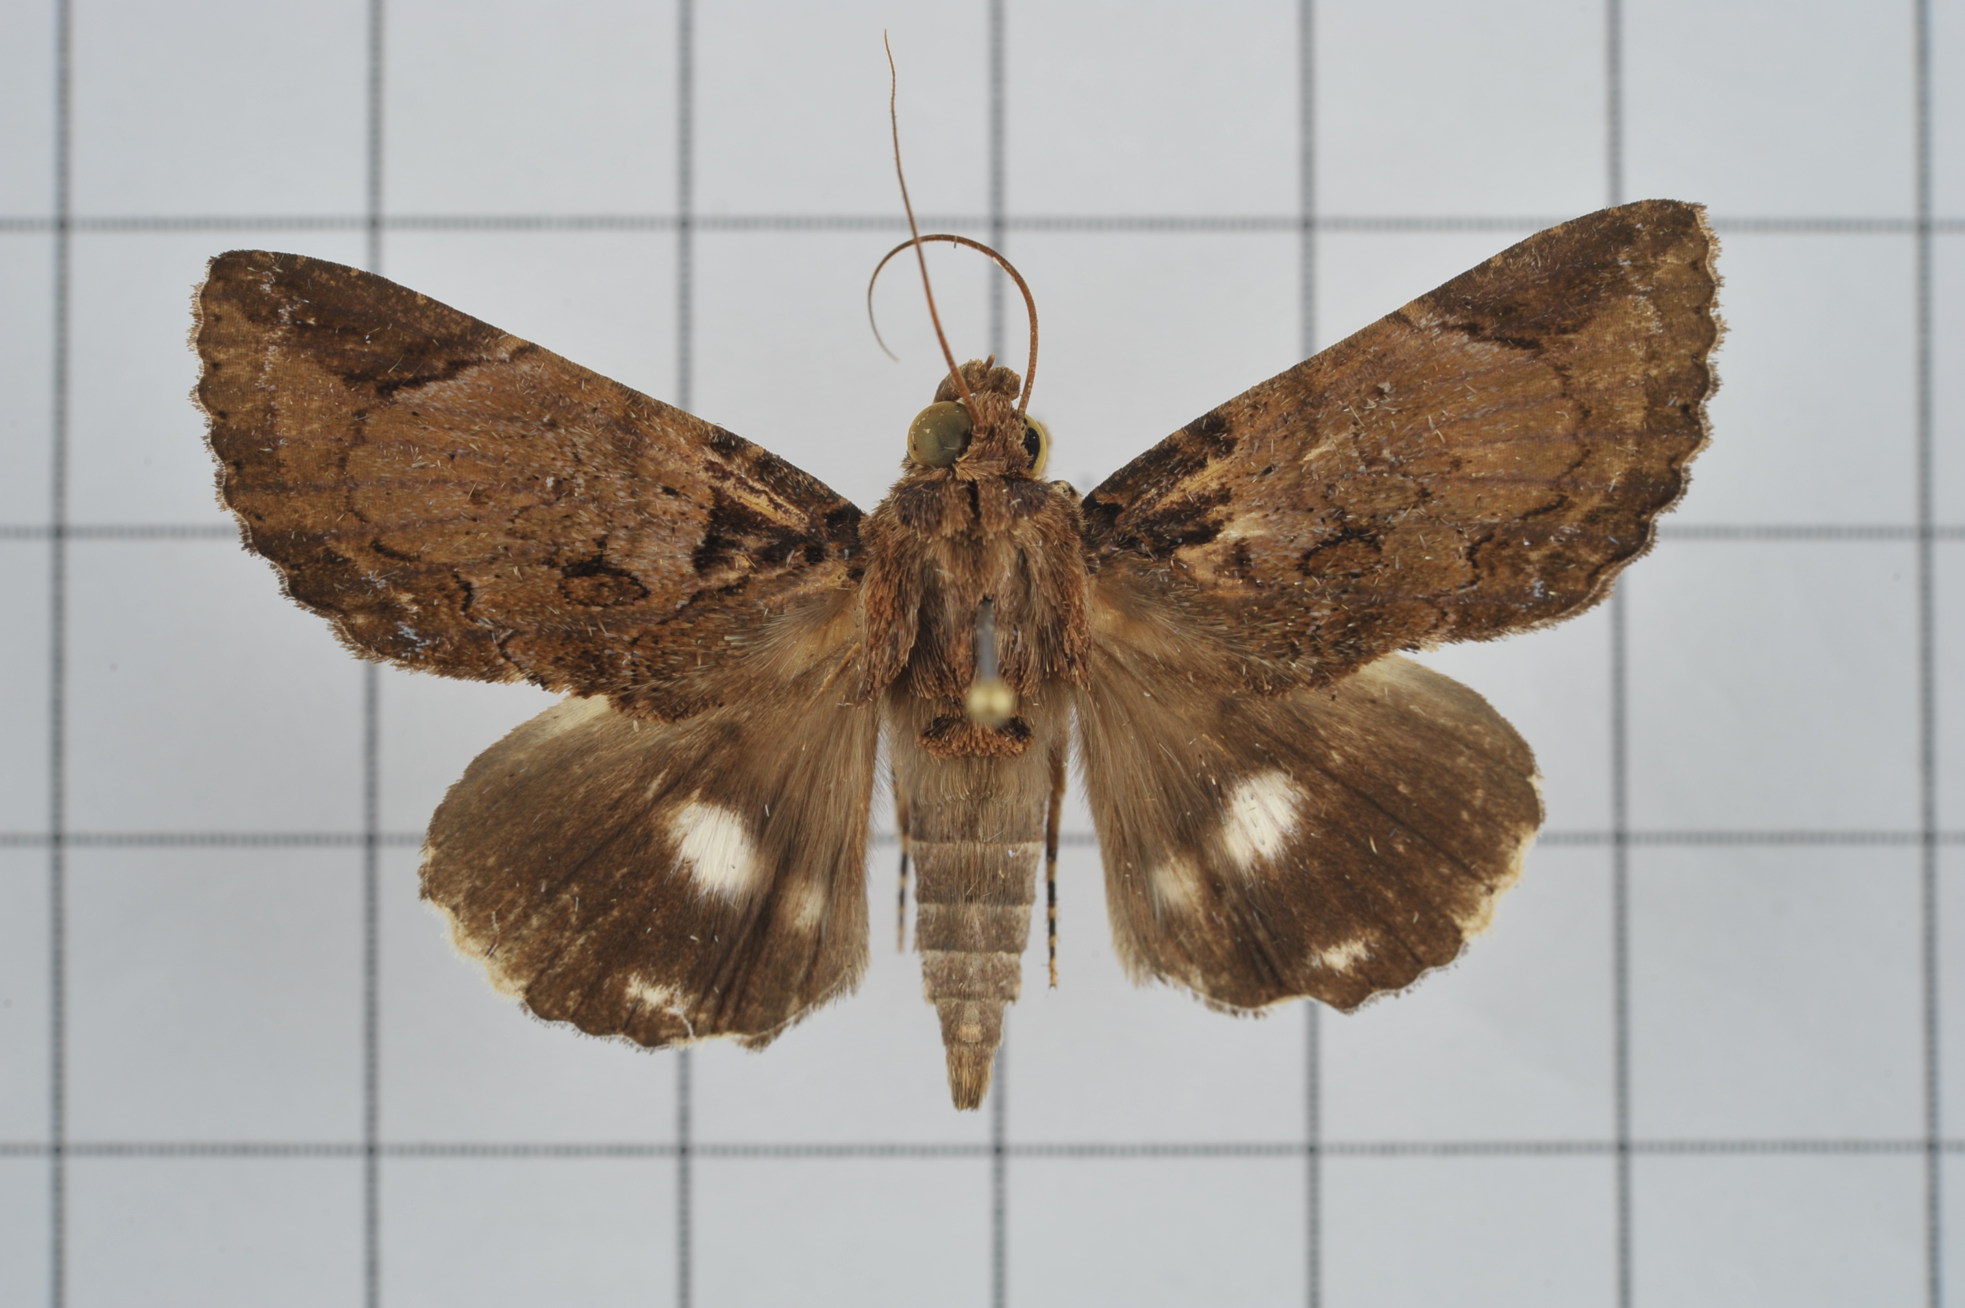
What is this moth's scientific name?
Ercheia cyllaria
